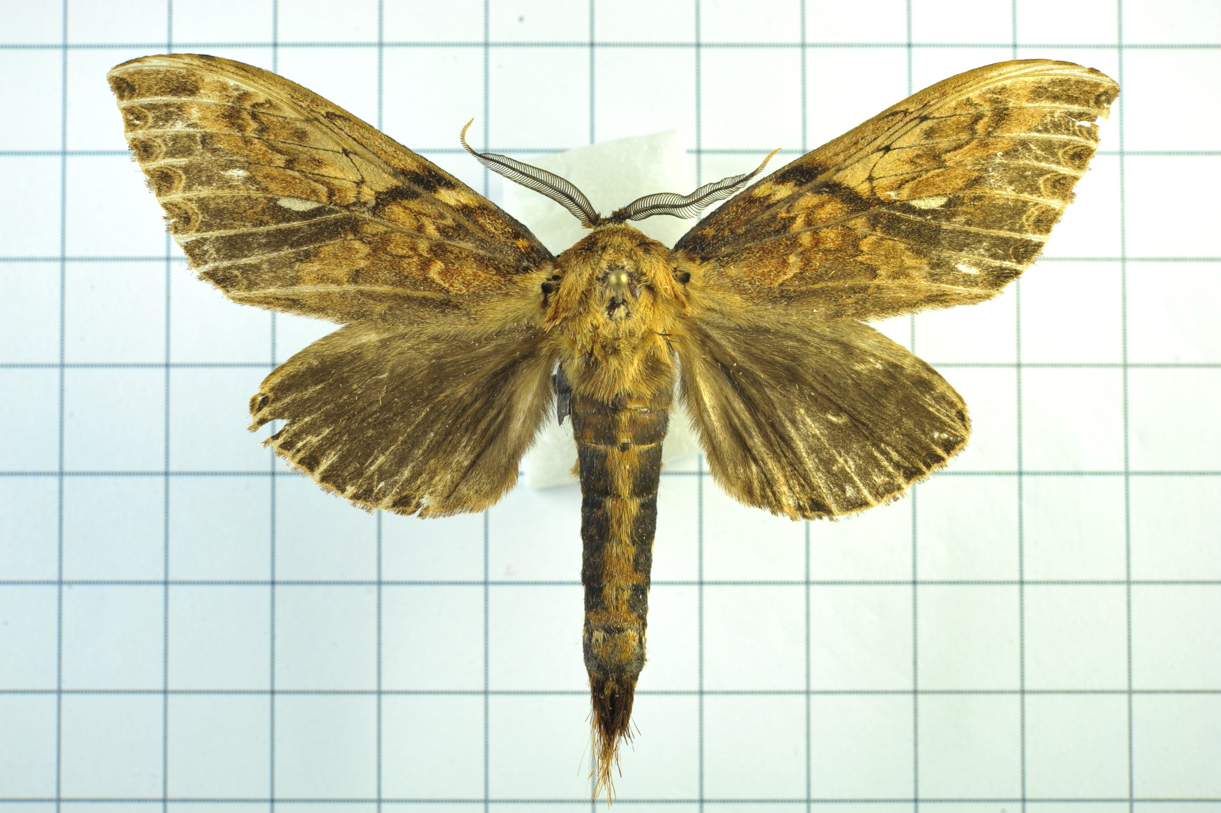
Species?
Dudusa synopla
